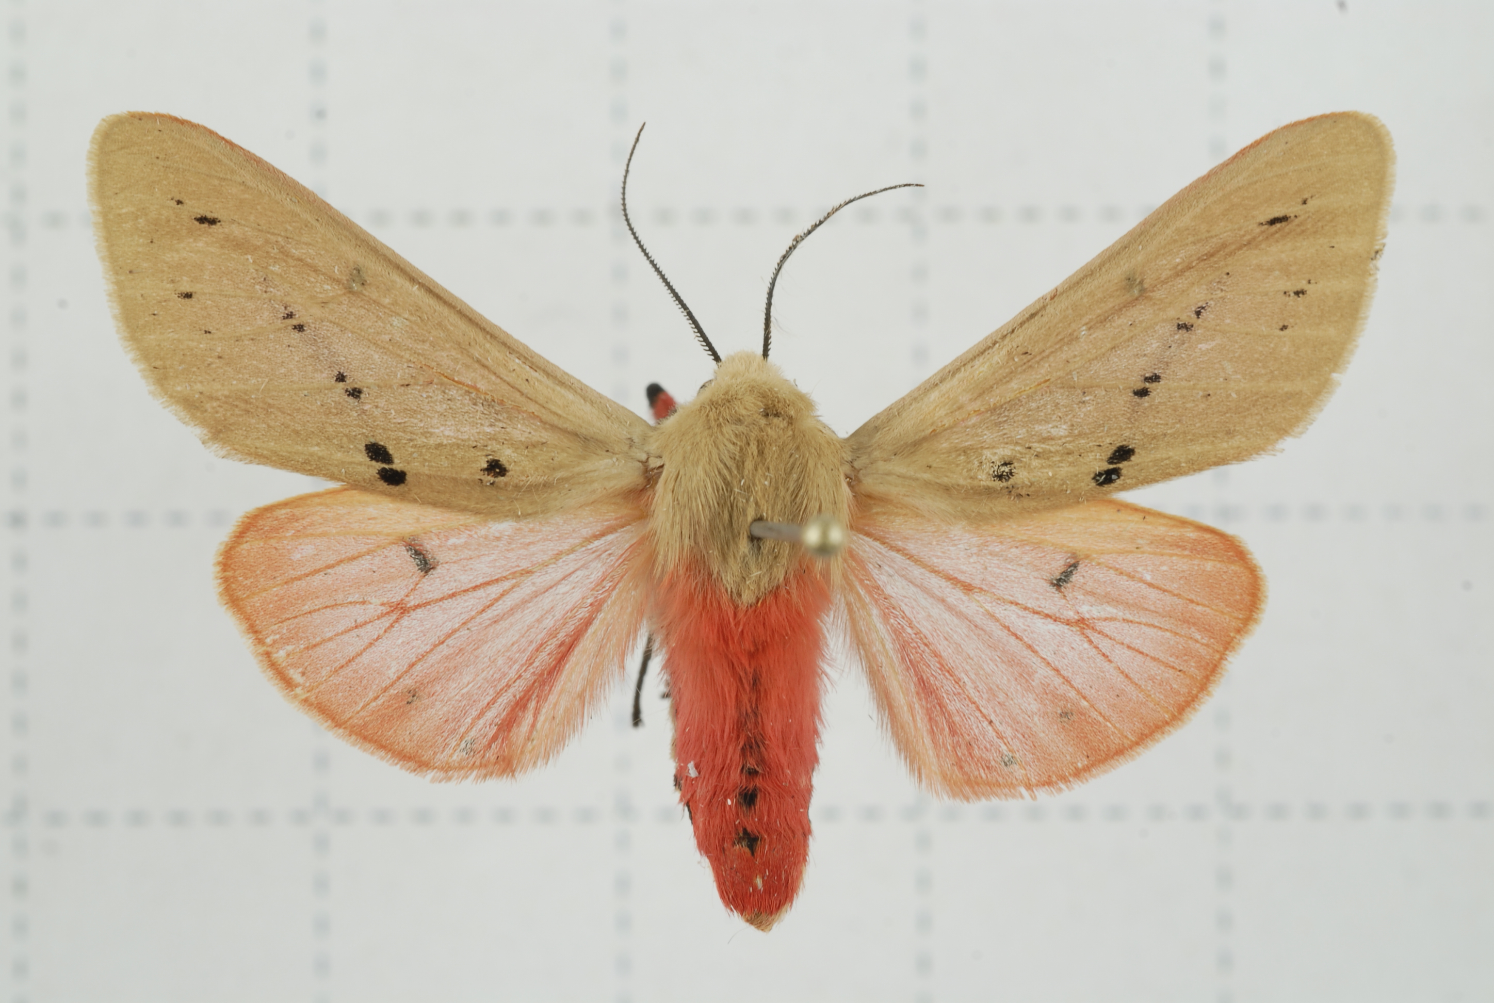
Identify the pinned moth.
Spilarctia wilemani
